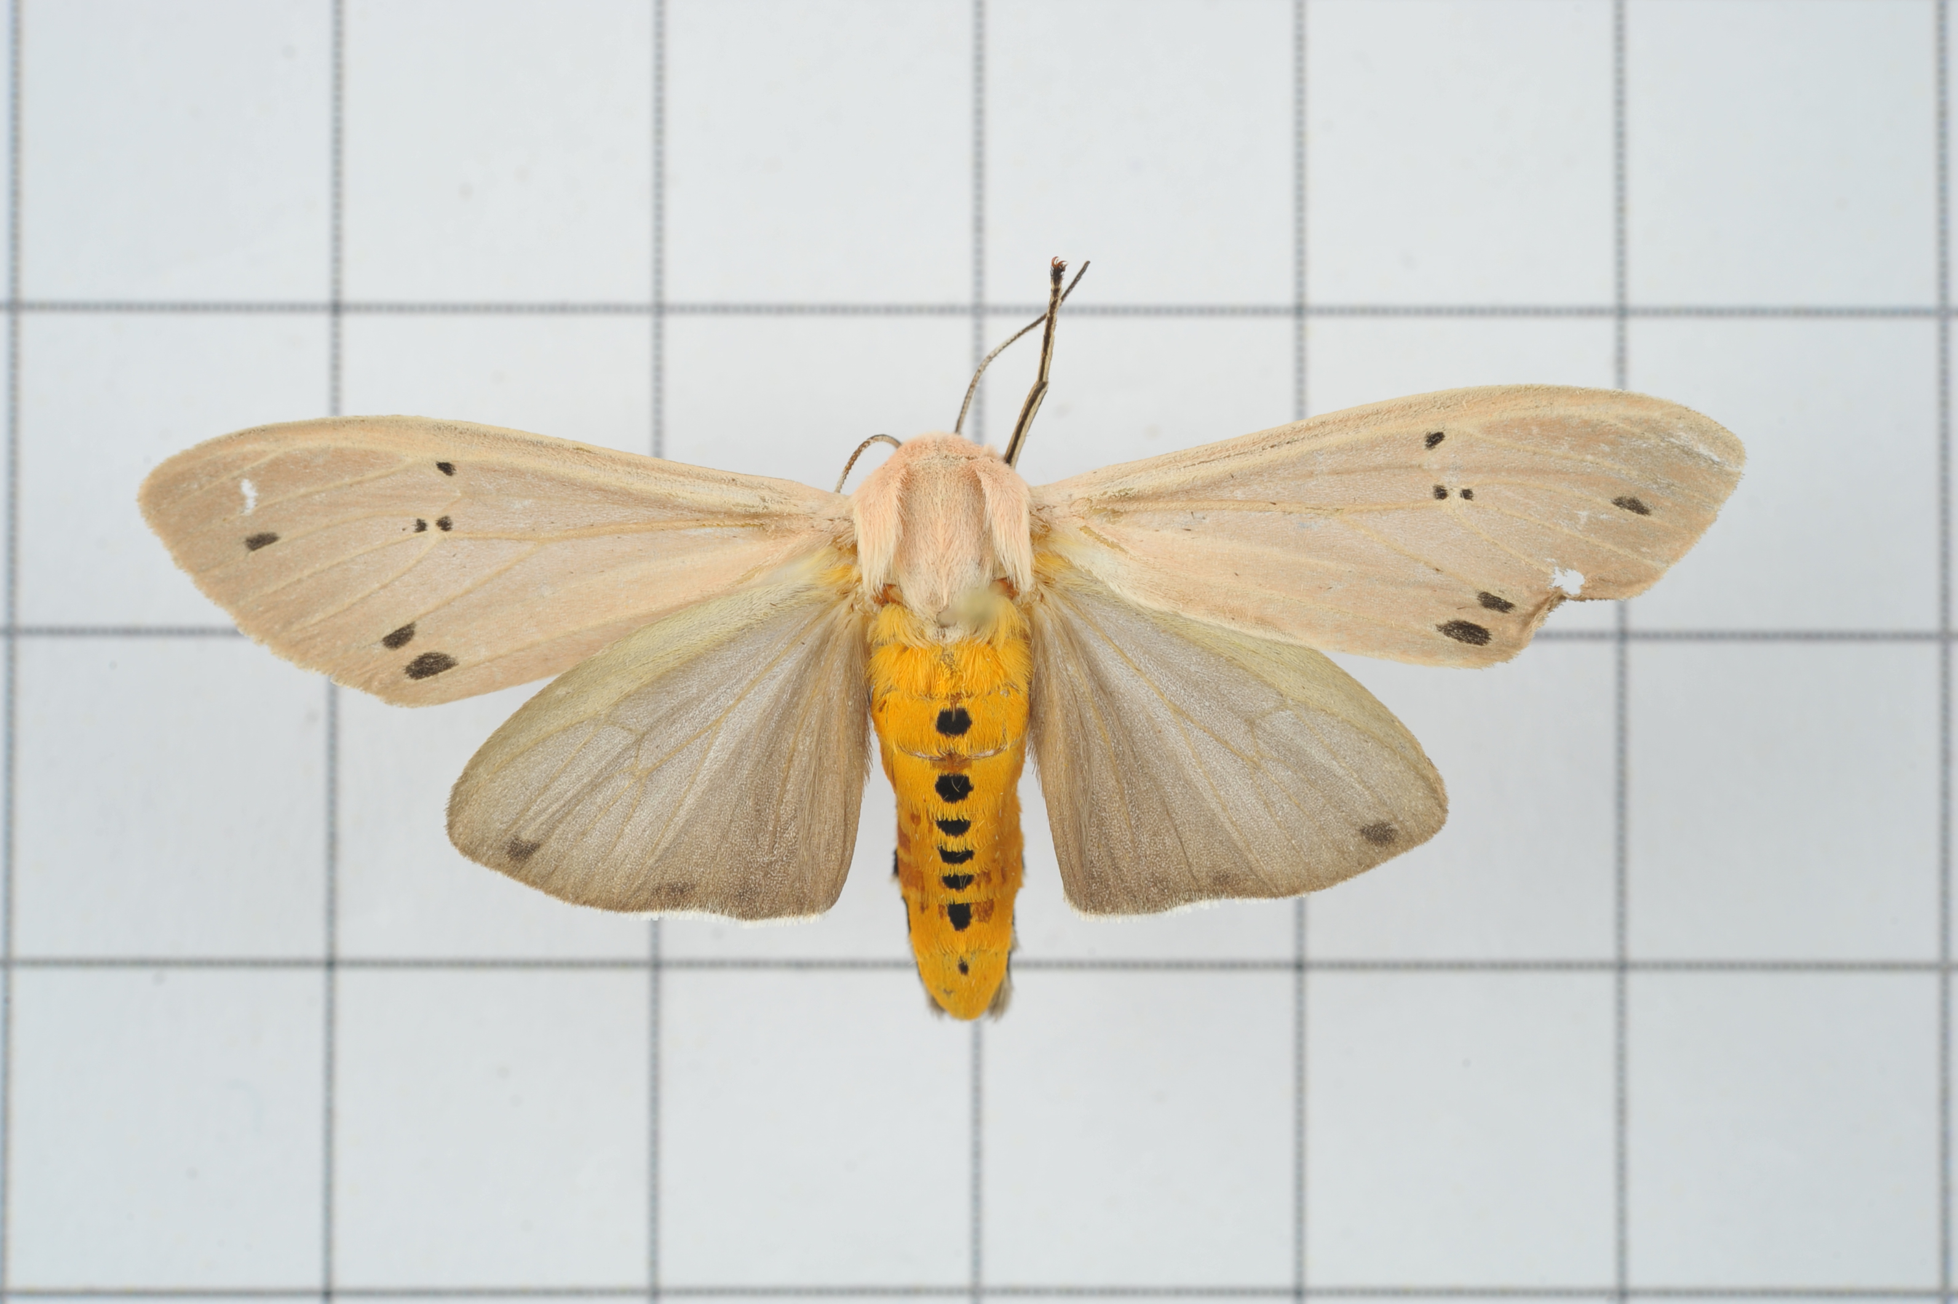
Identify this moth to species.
Creatonotos transiens koni
